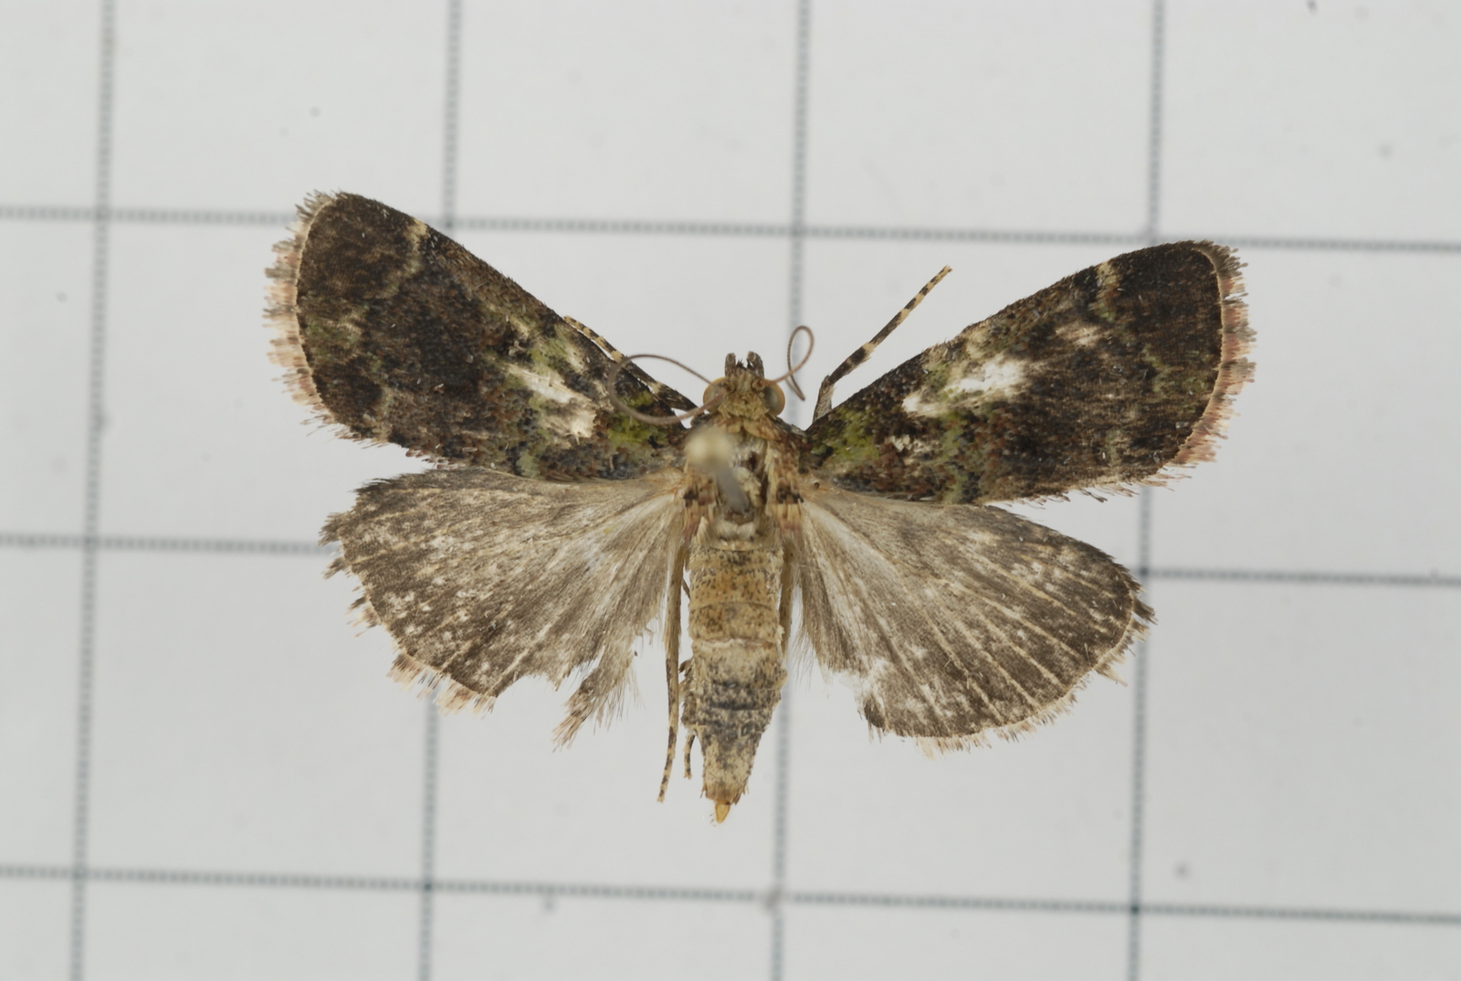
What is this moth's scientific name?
Orthaga olivacea
